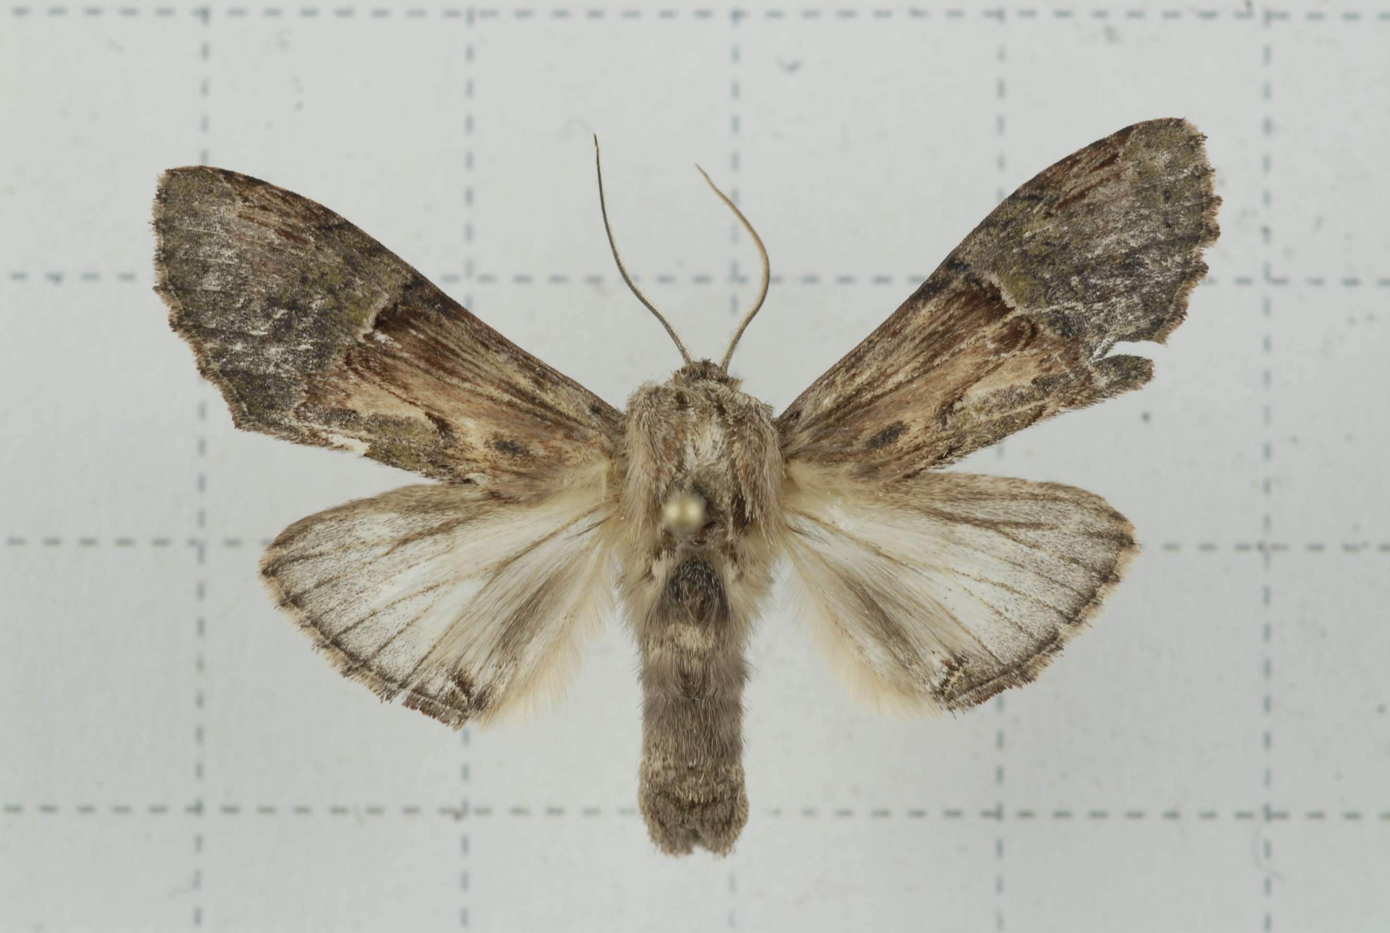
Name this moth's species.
Chadisra bipartita
